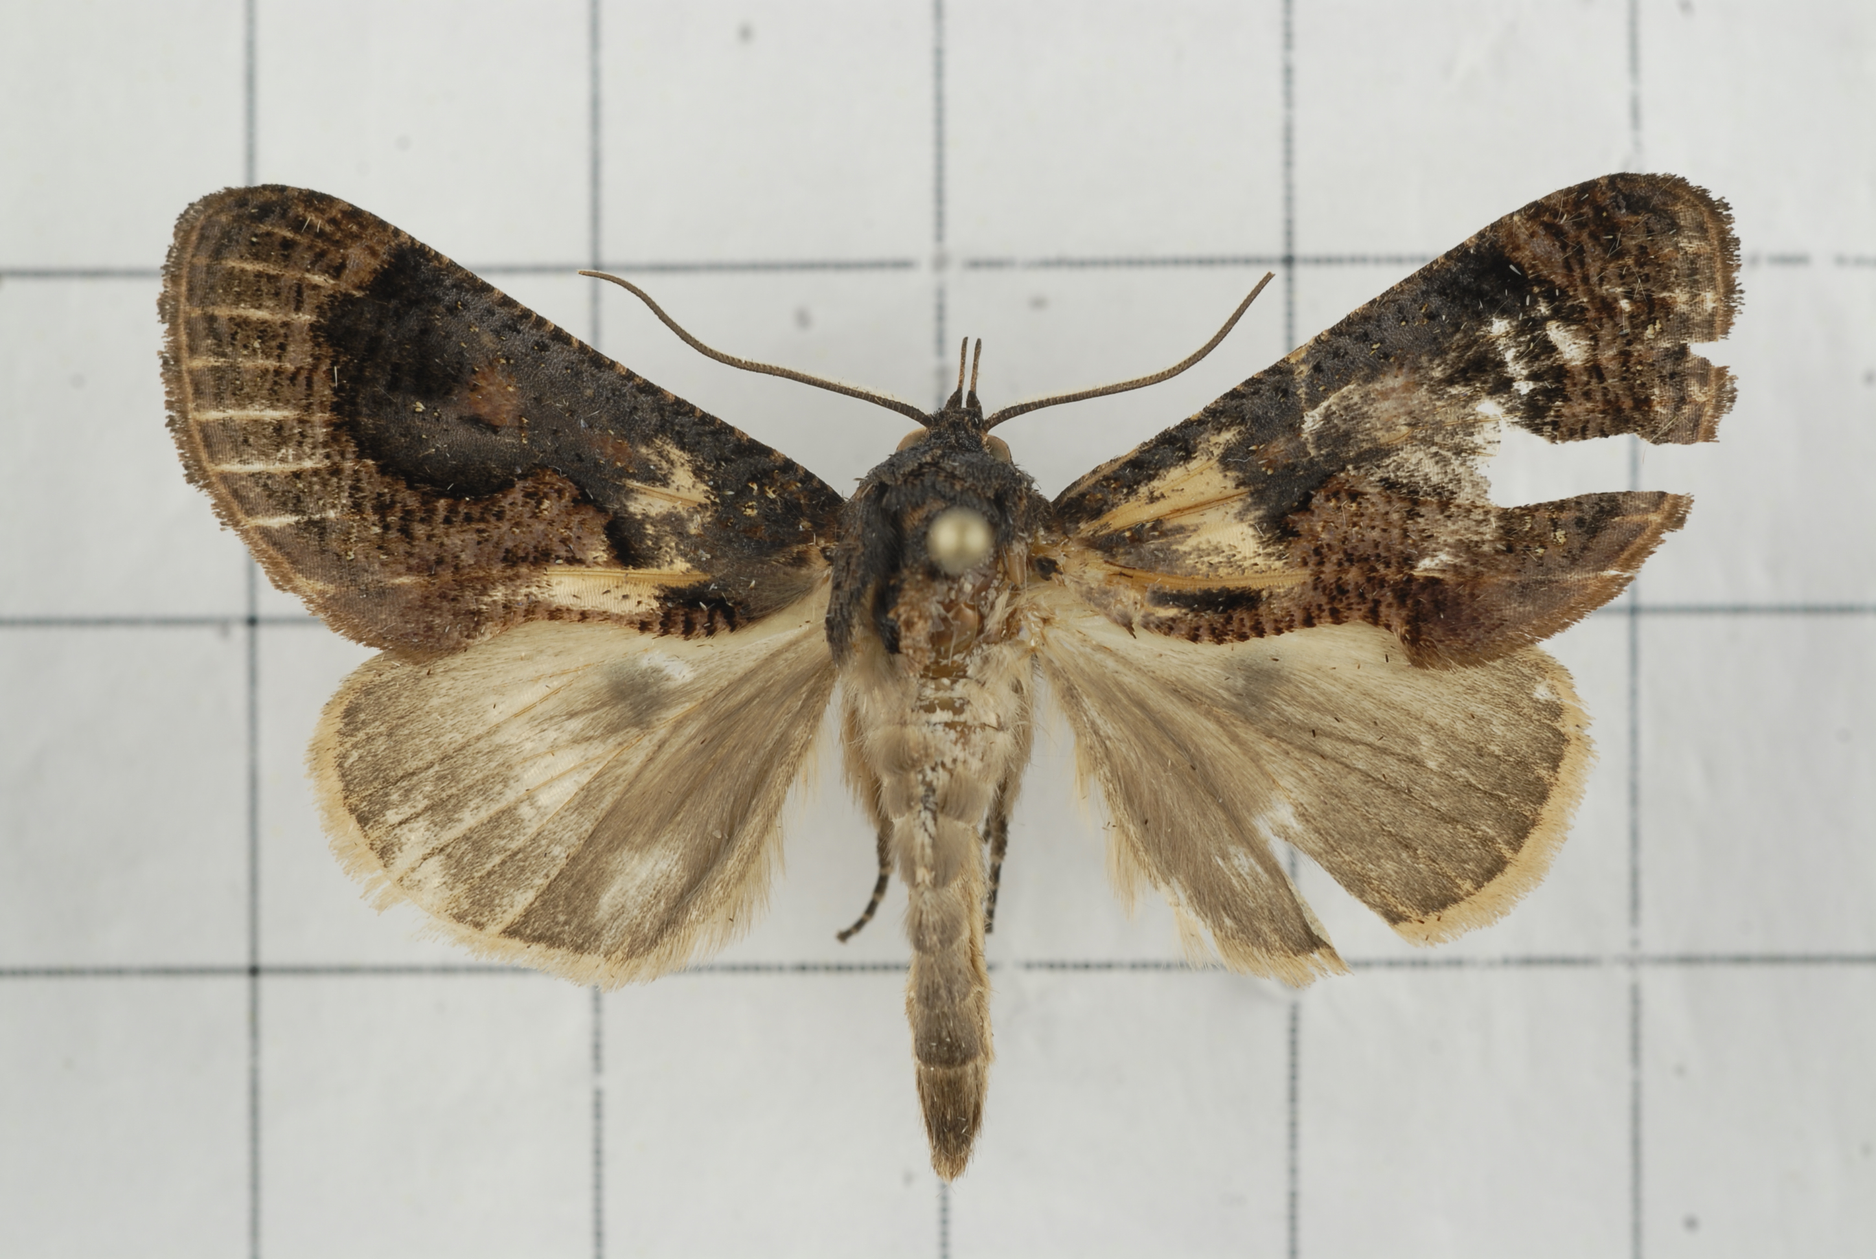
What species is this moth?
Batracharta divisa
